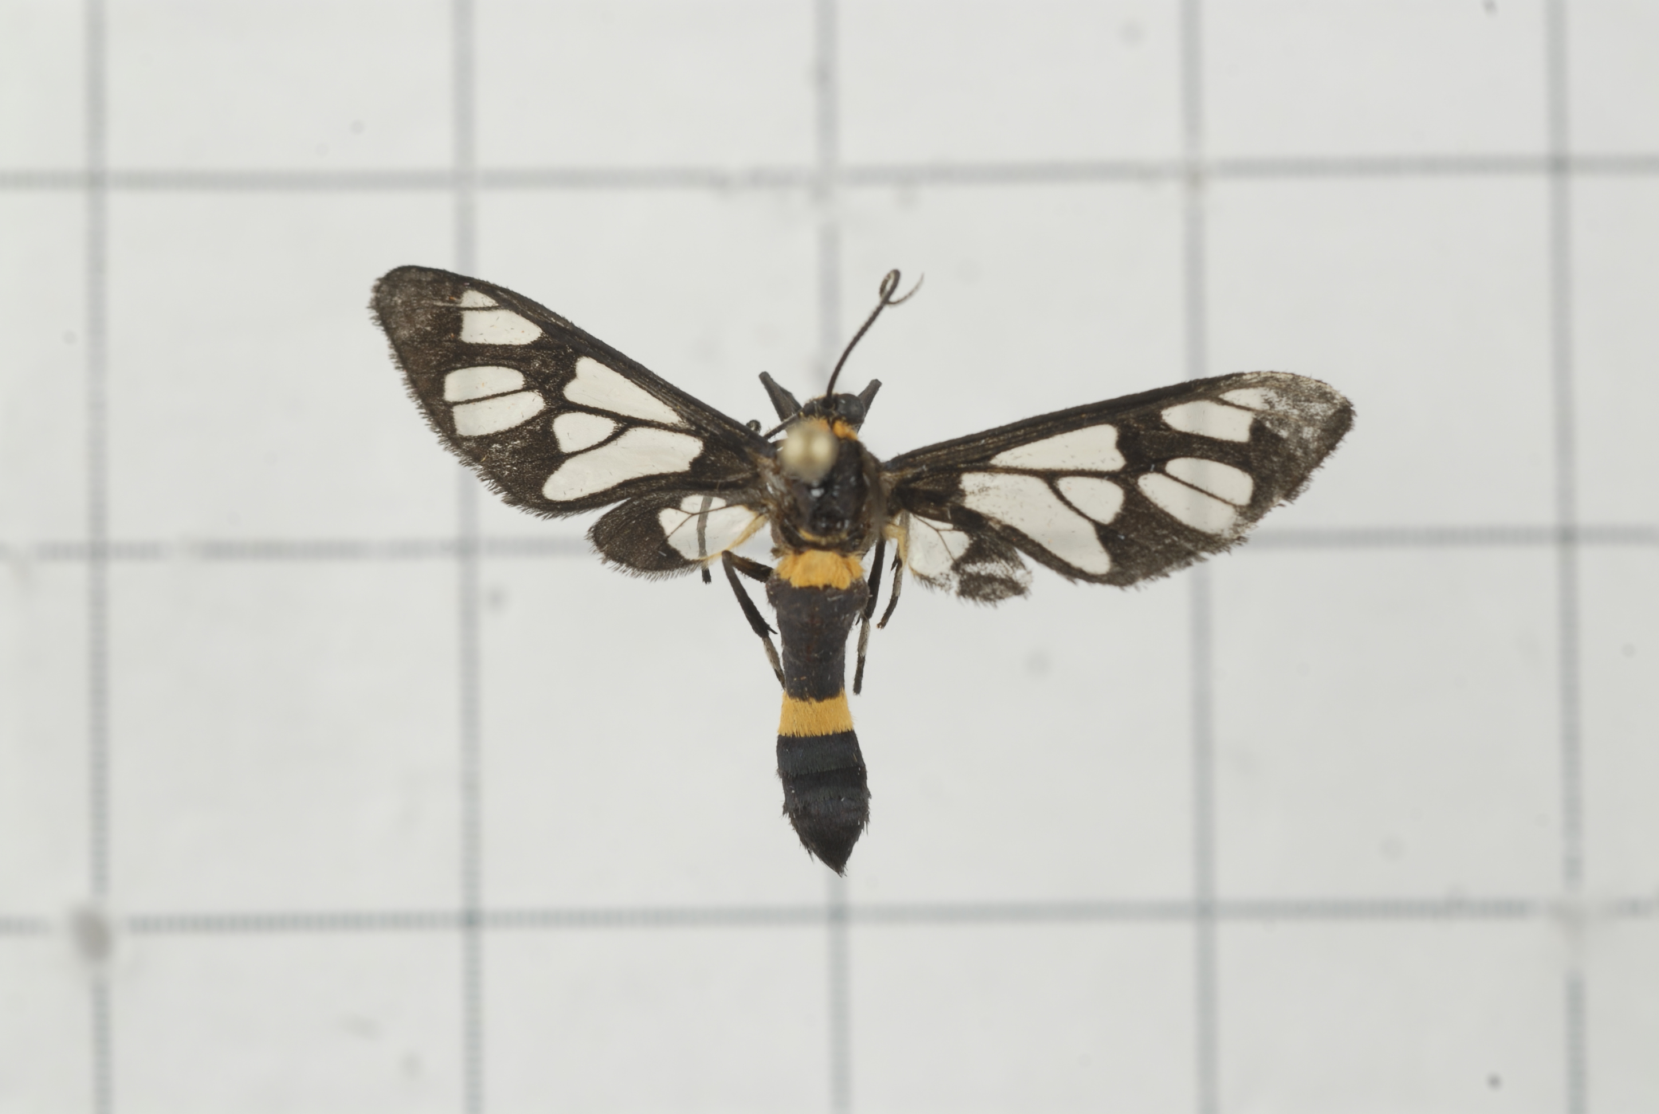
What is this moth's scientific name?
Syntomoides imaon
